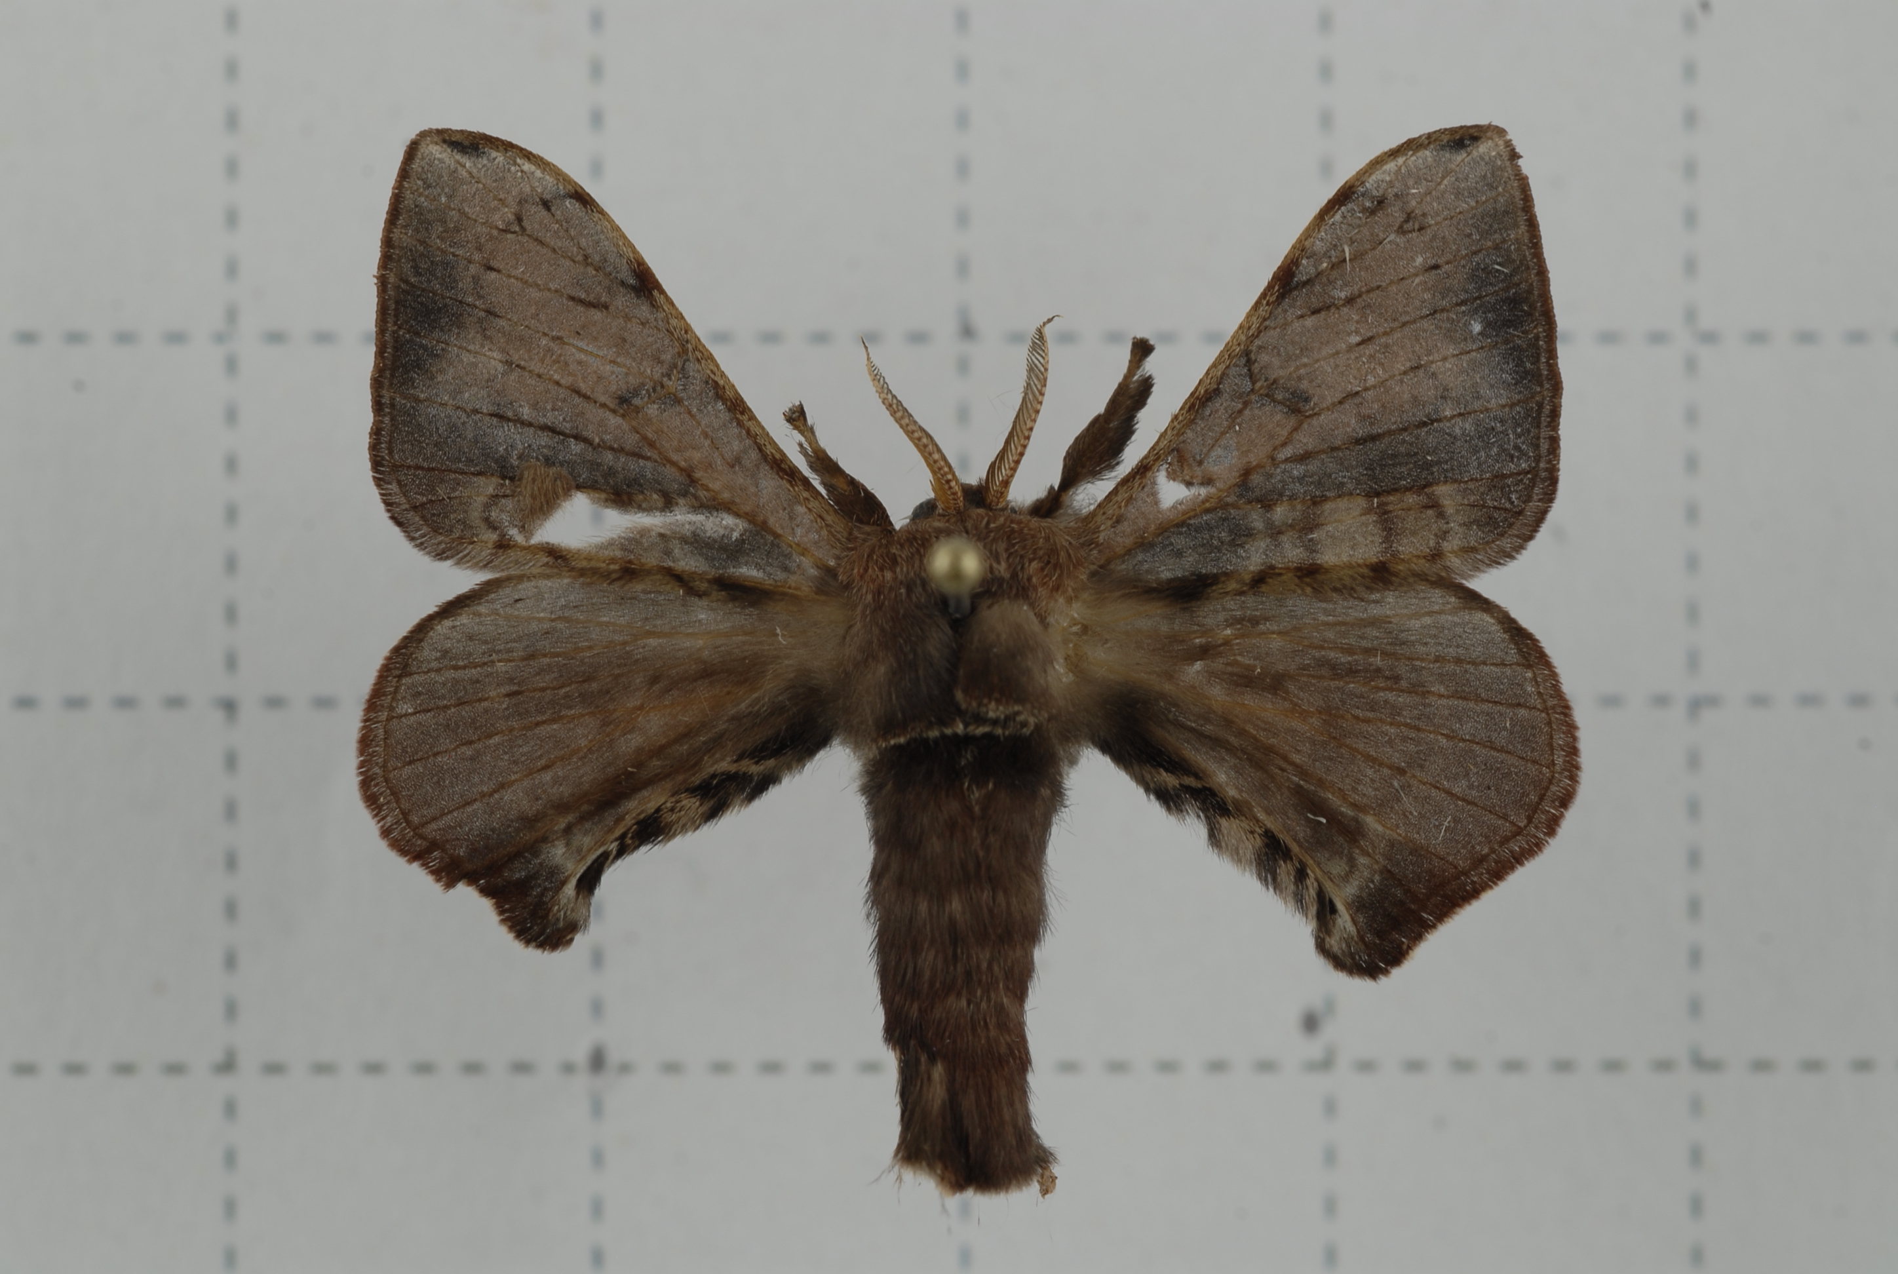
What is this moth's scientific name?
Triuncina brunnea
